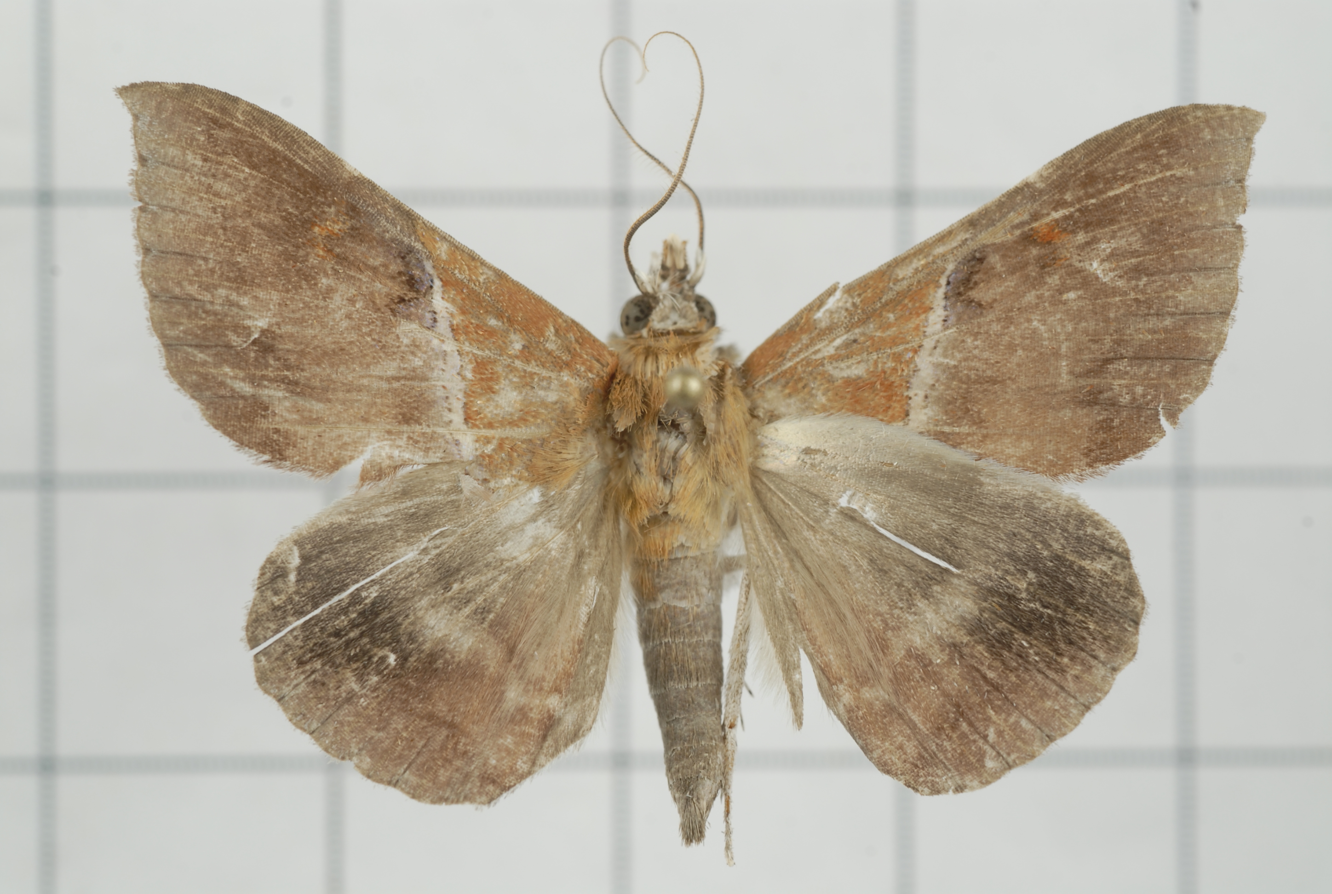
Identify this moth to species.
Sympis rufibasis
